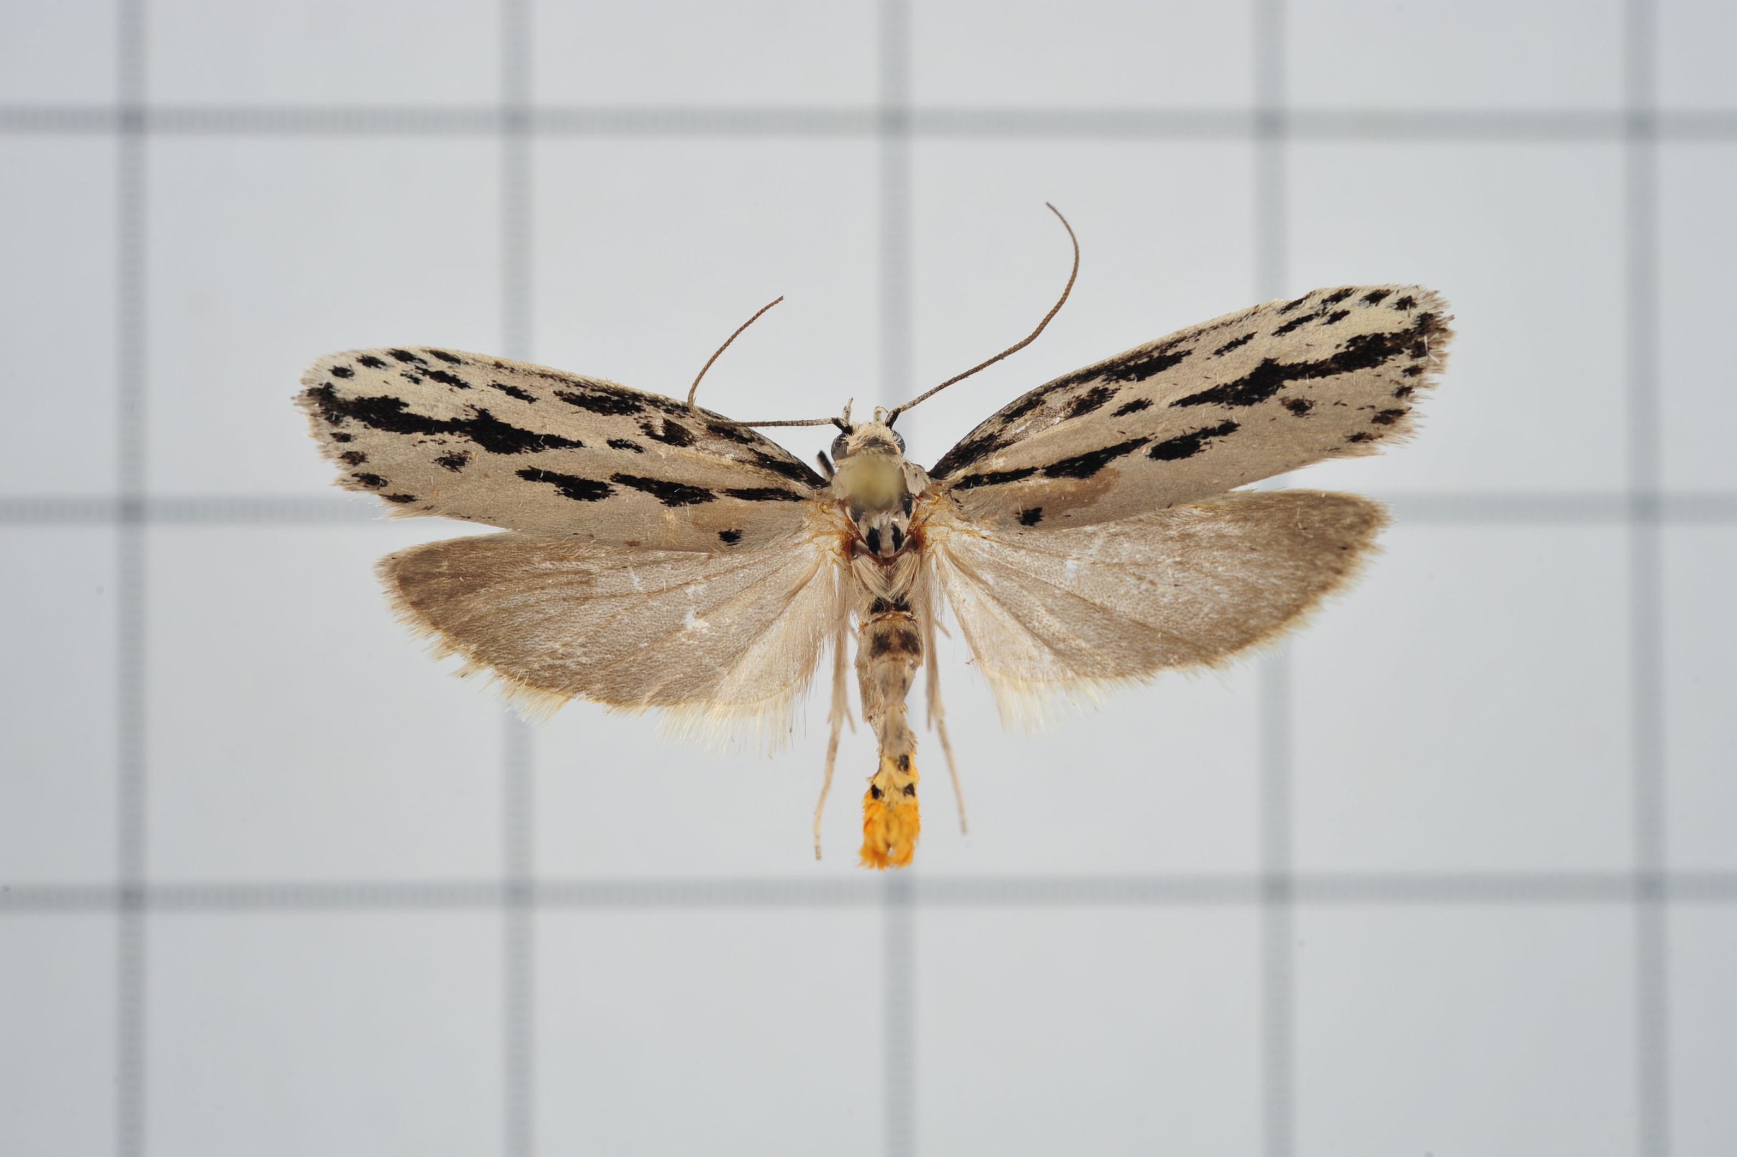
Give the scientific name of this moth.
Ethmia maculata
